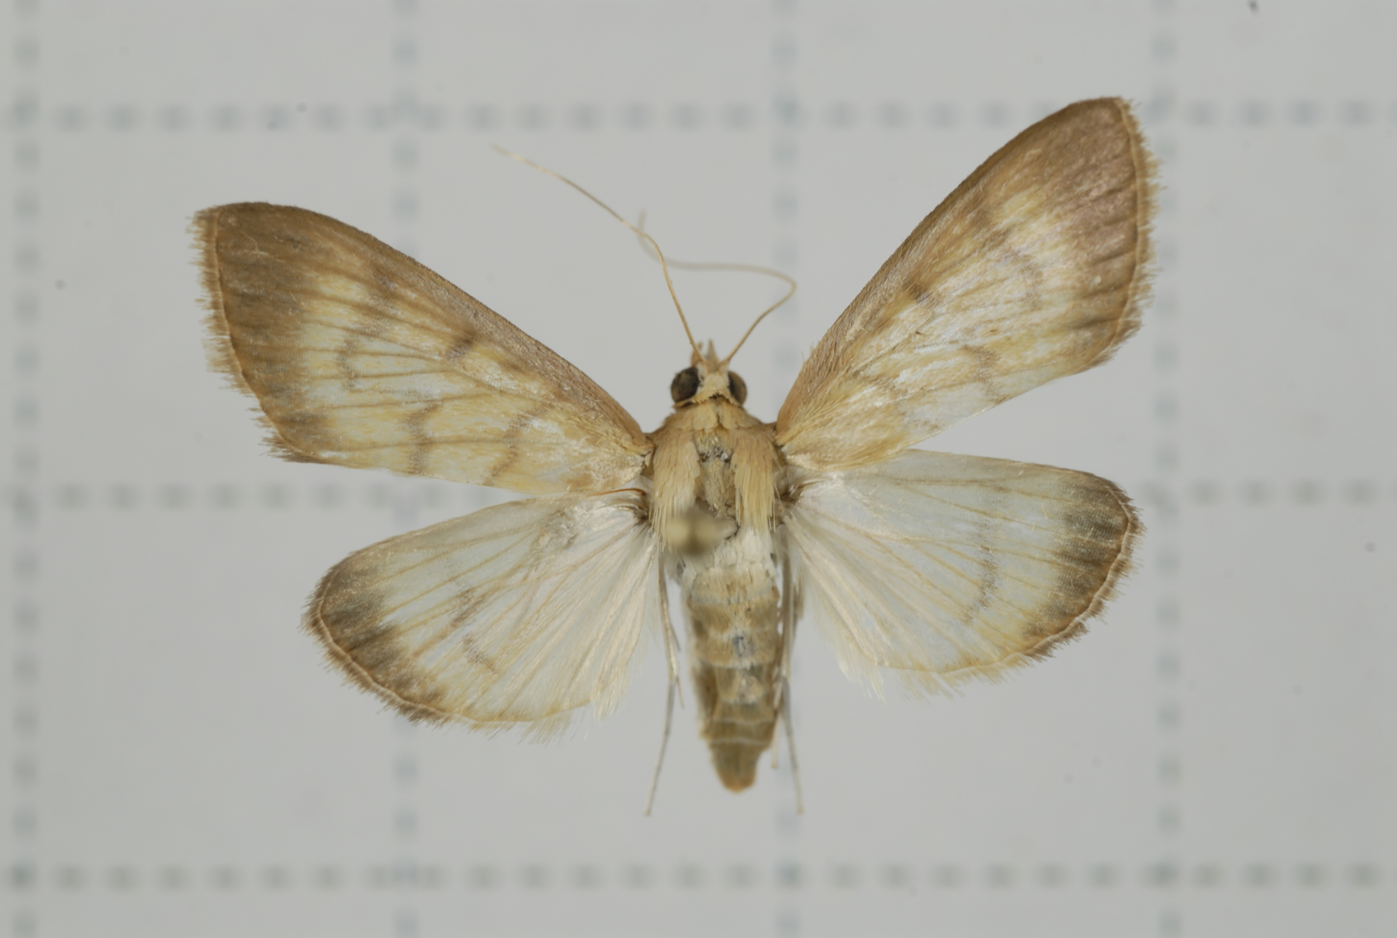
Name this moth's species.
Crypsiptya coclesalis
